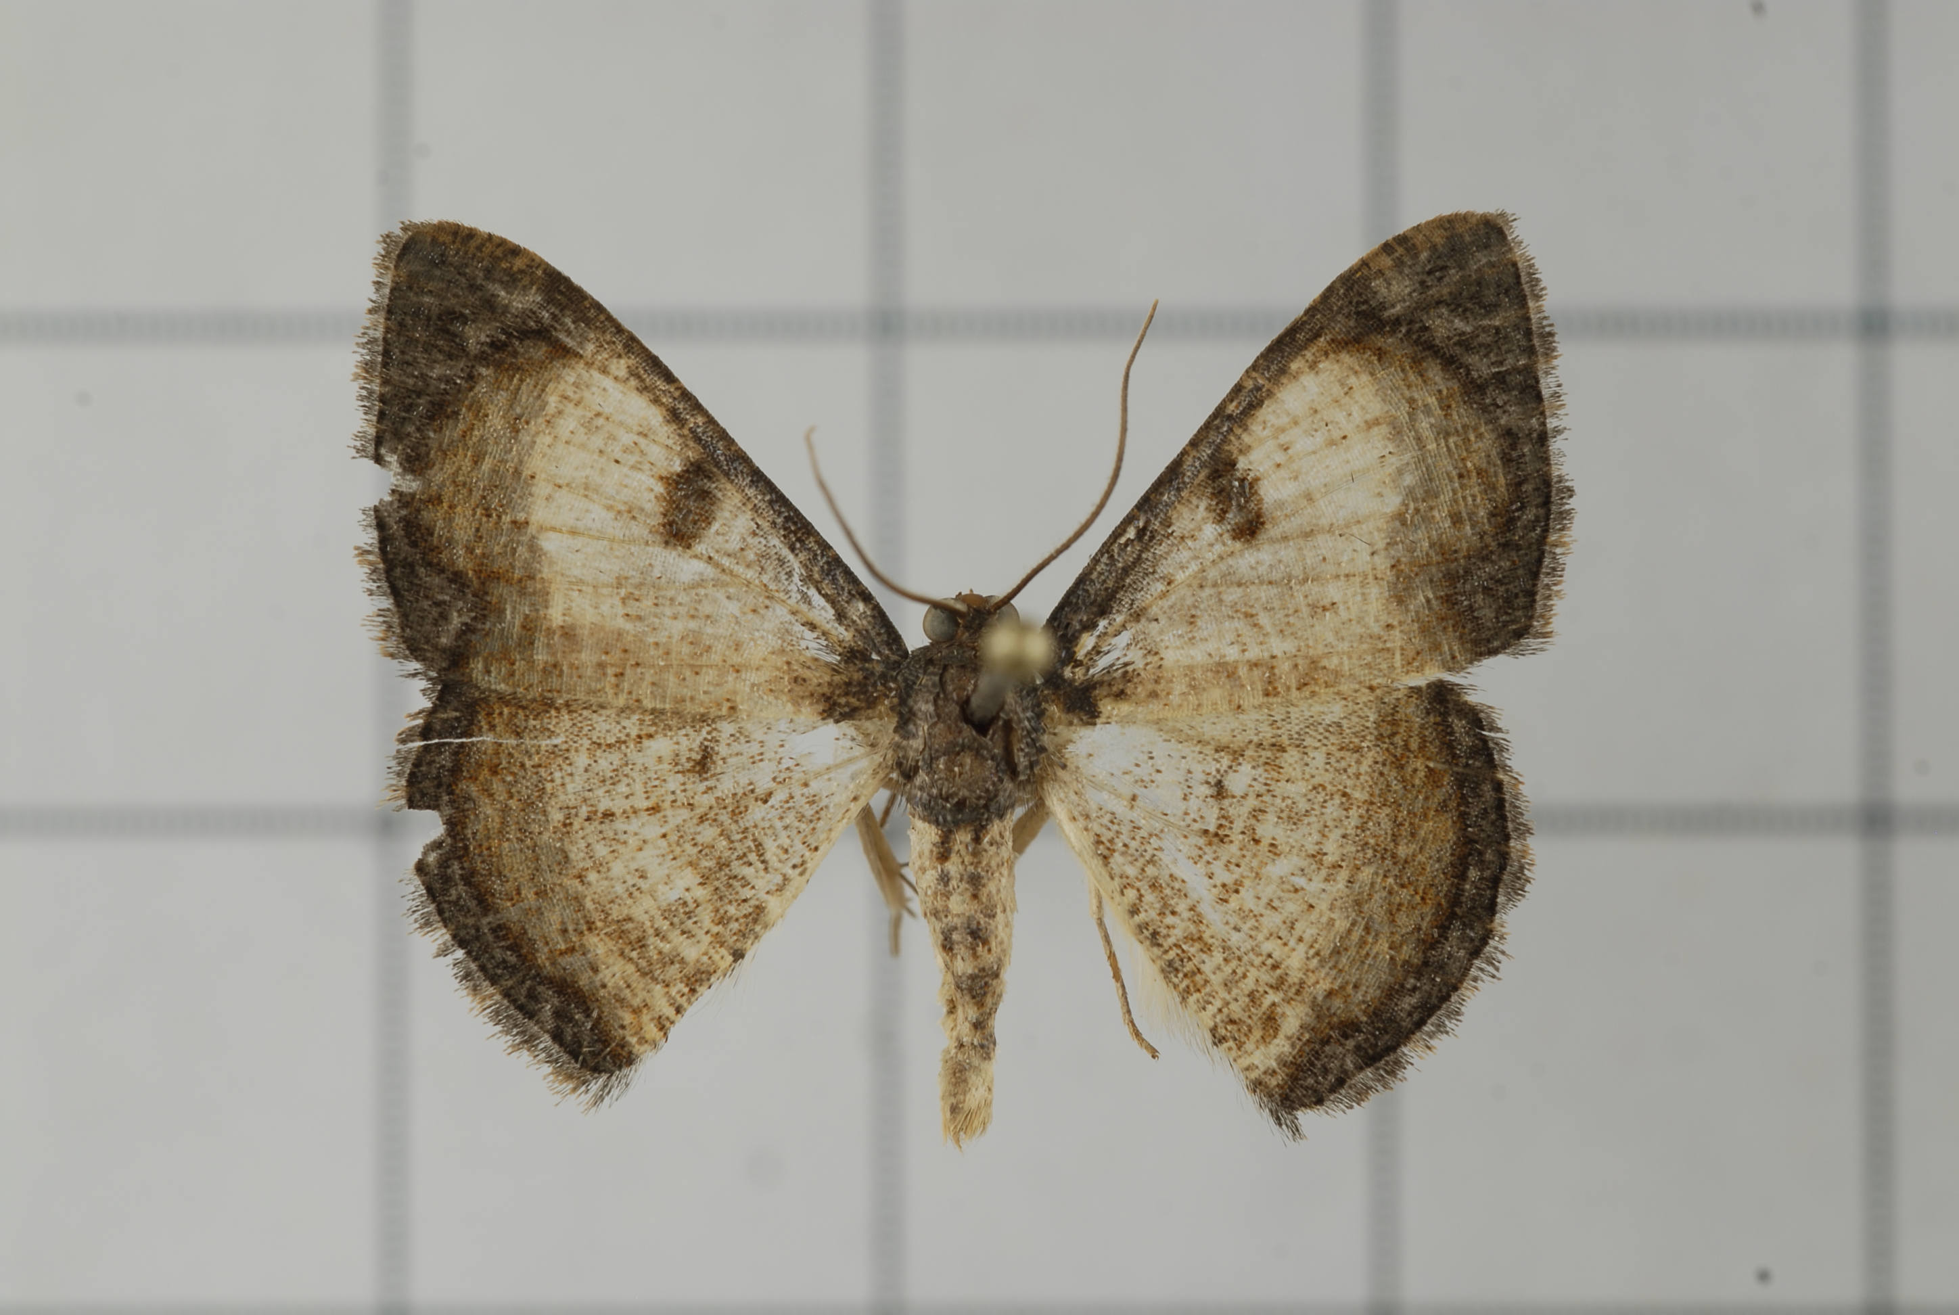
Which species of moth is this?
Hydatocapnia gemina
